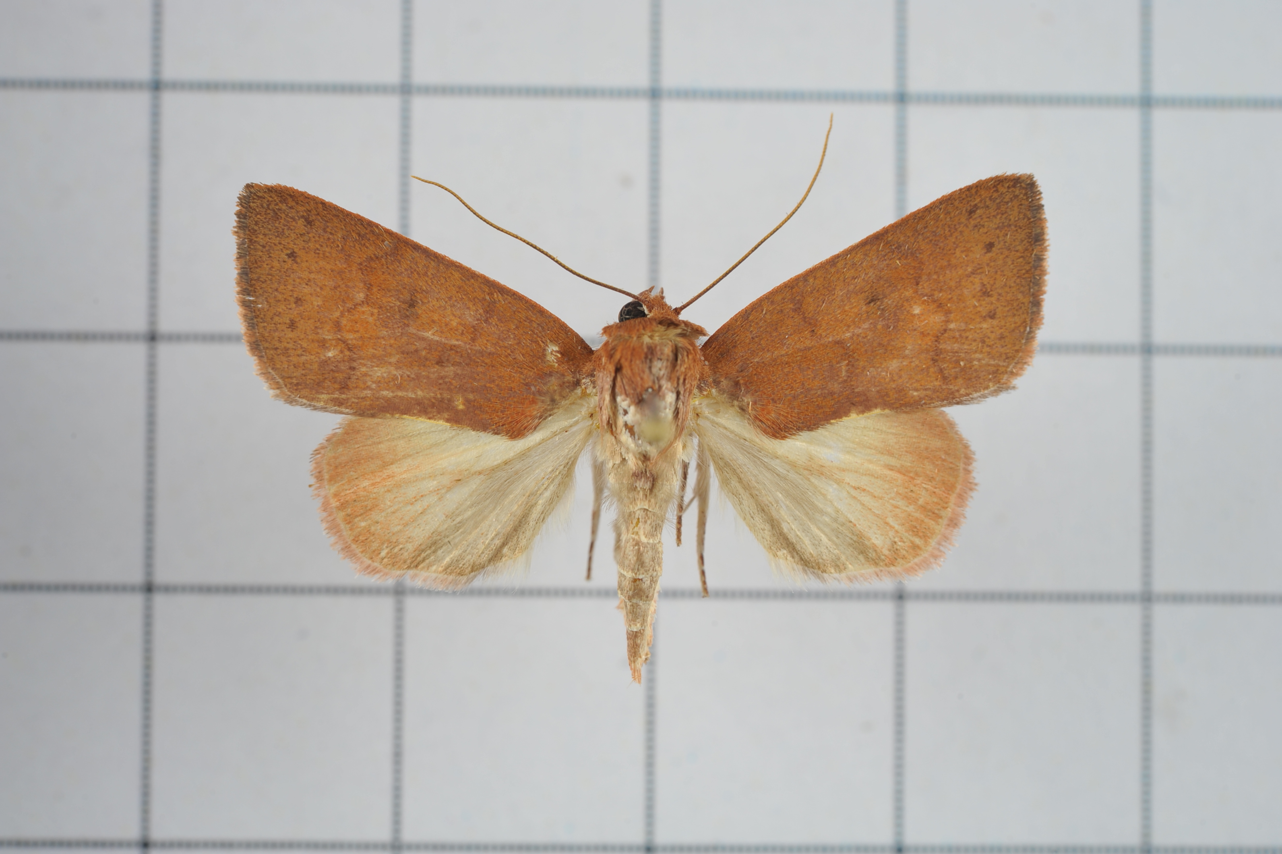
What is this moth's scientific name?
Maurilia iconica
